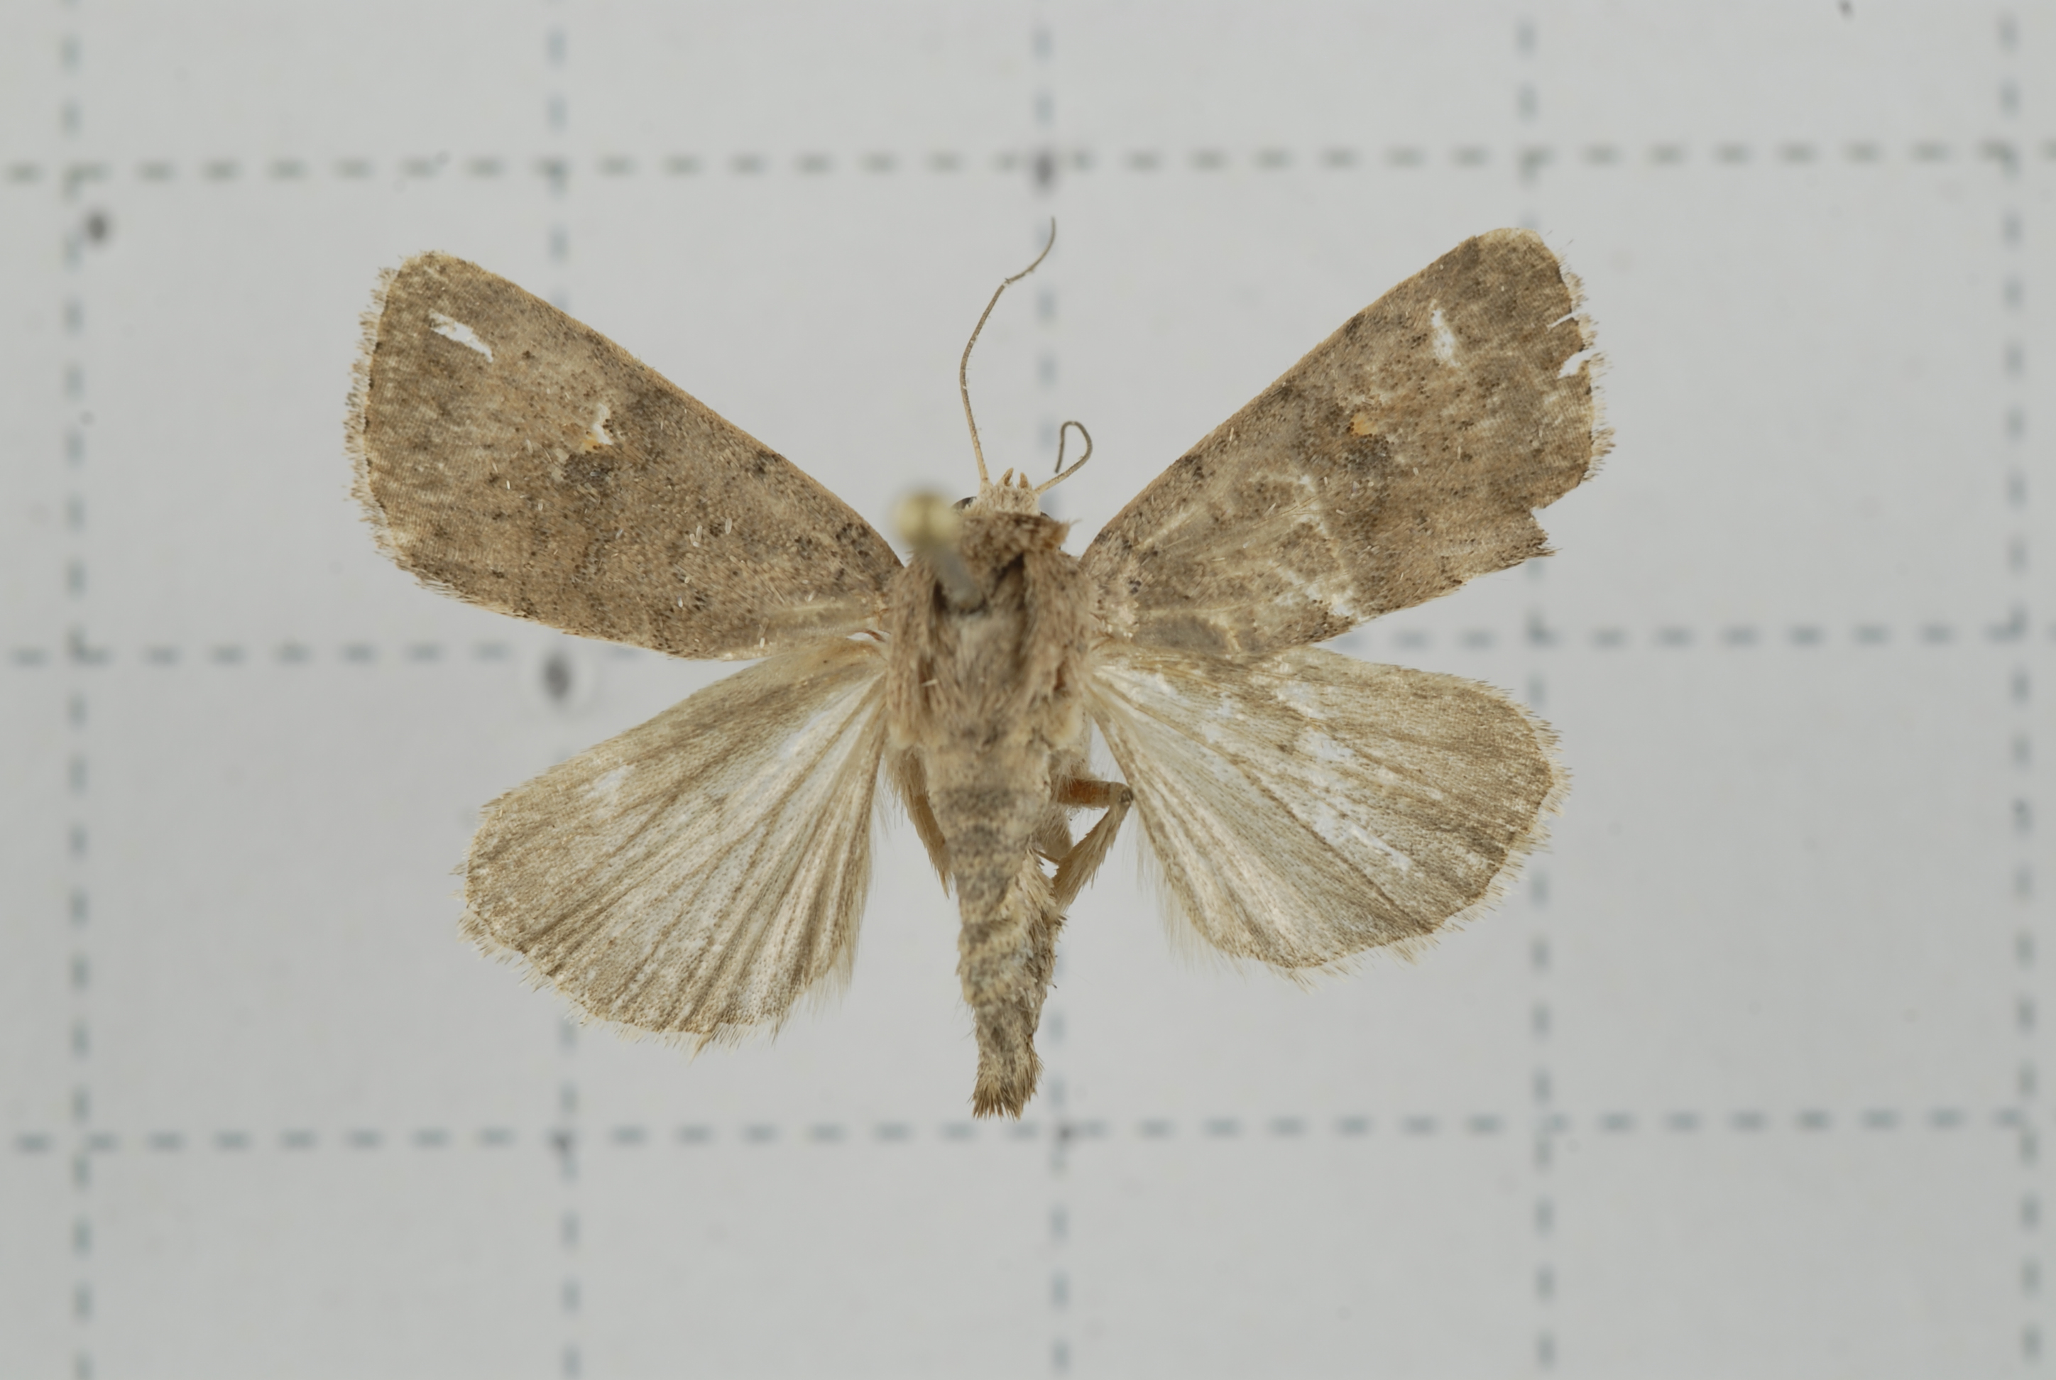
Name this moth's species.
Athetis bremusa
